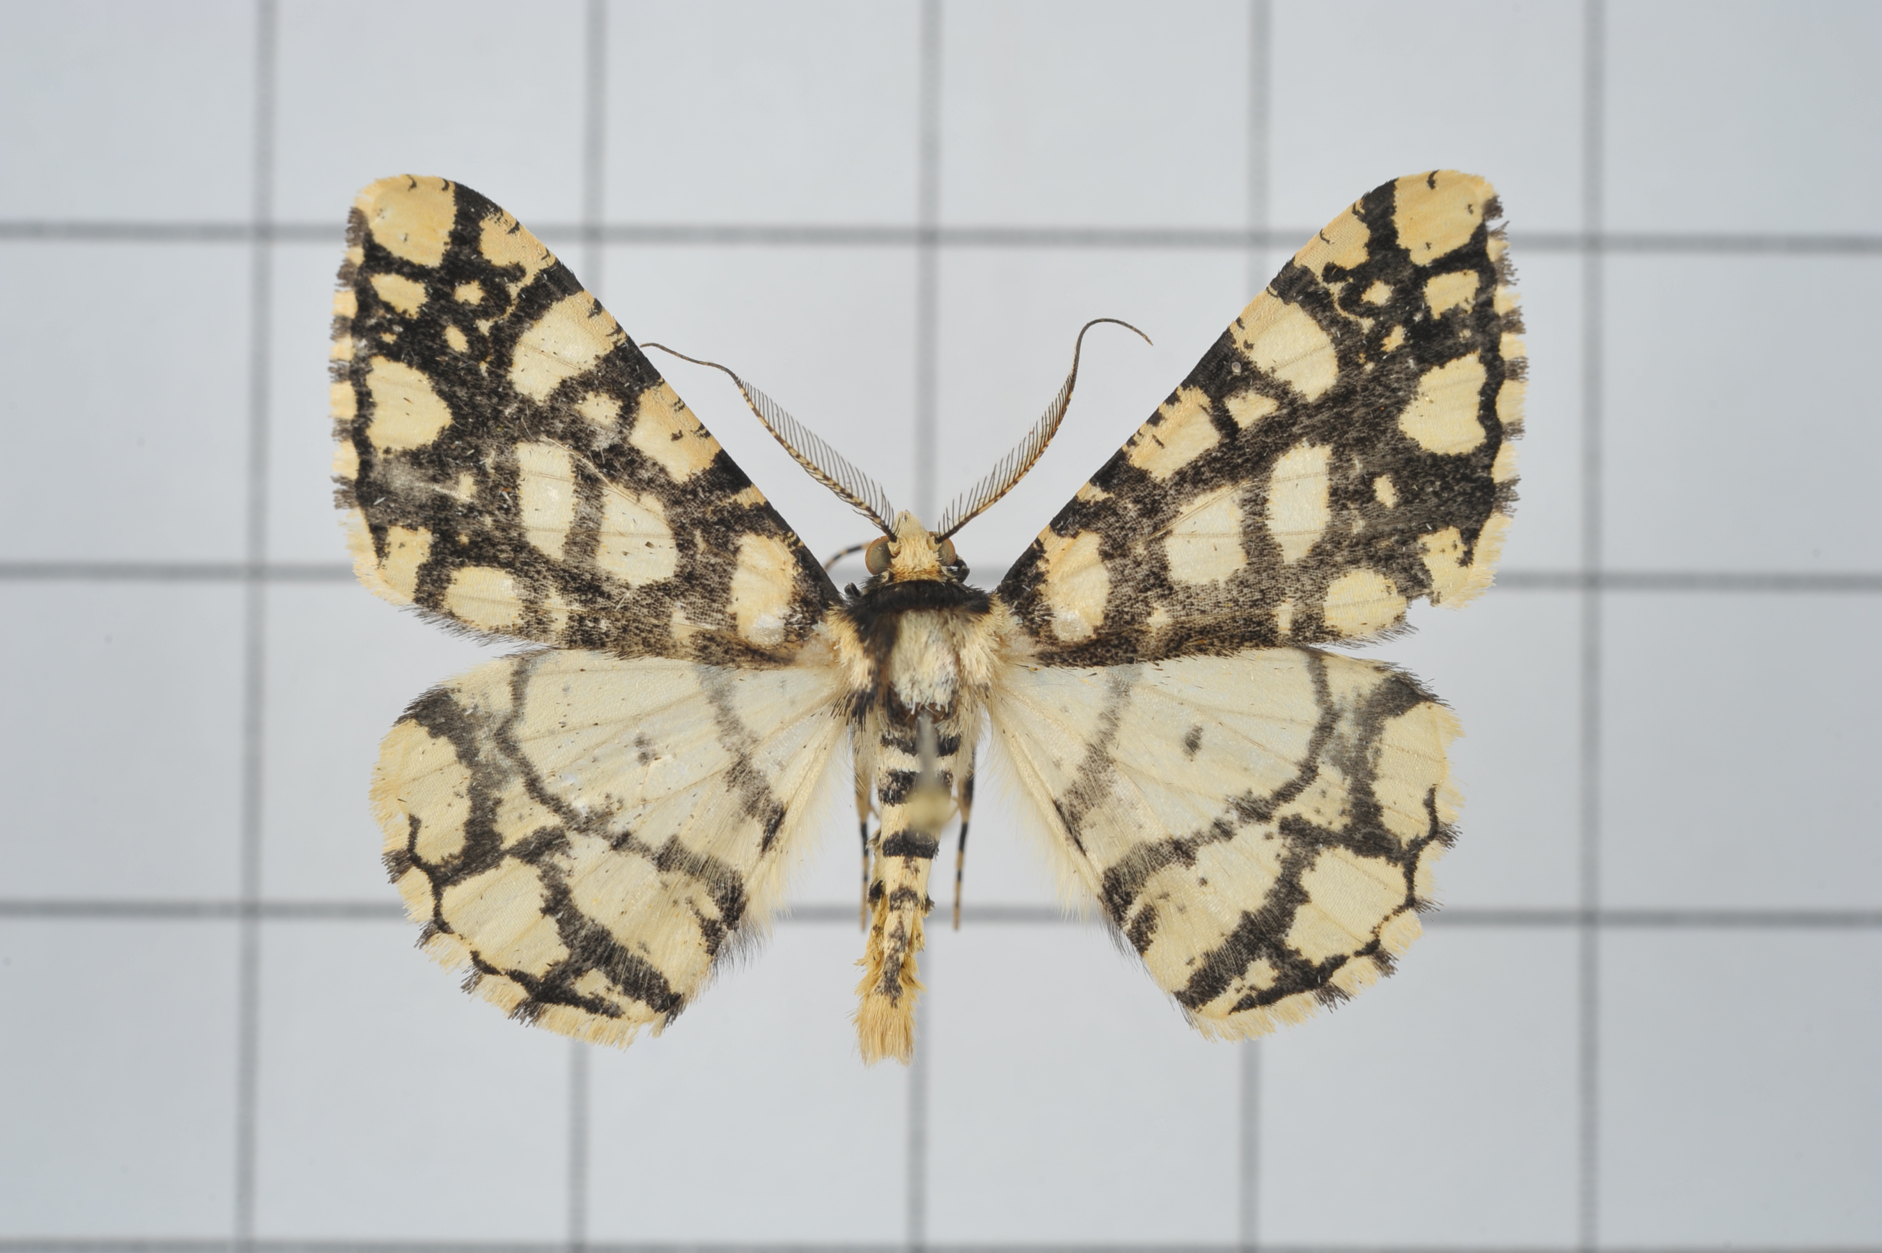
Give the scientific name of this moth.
Alcis maculata taiwanica
